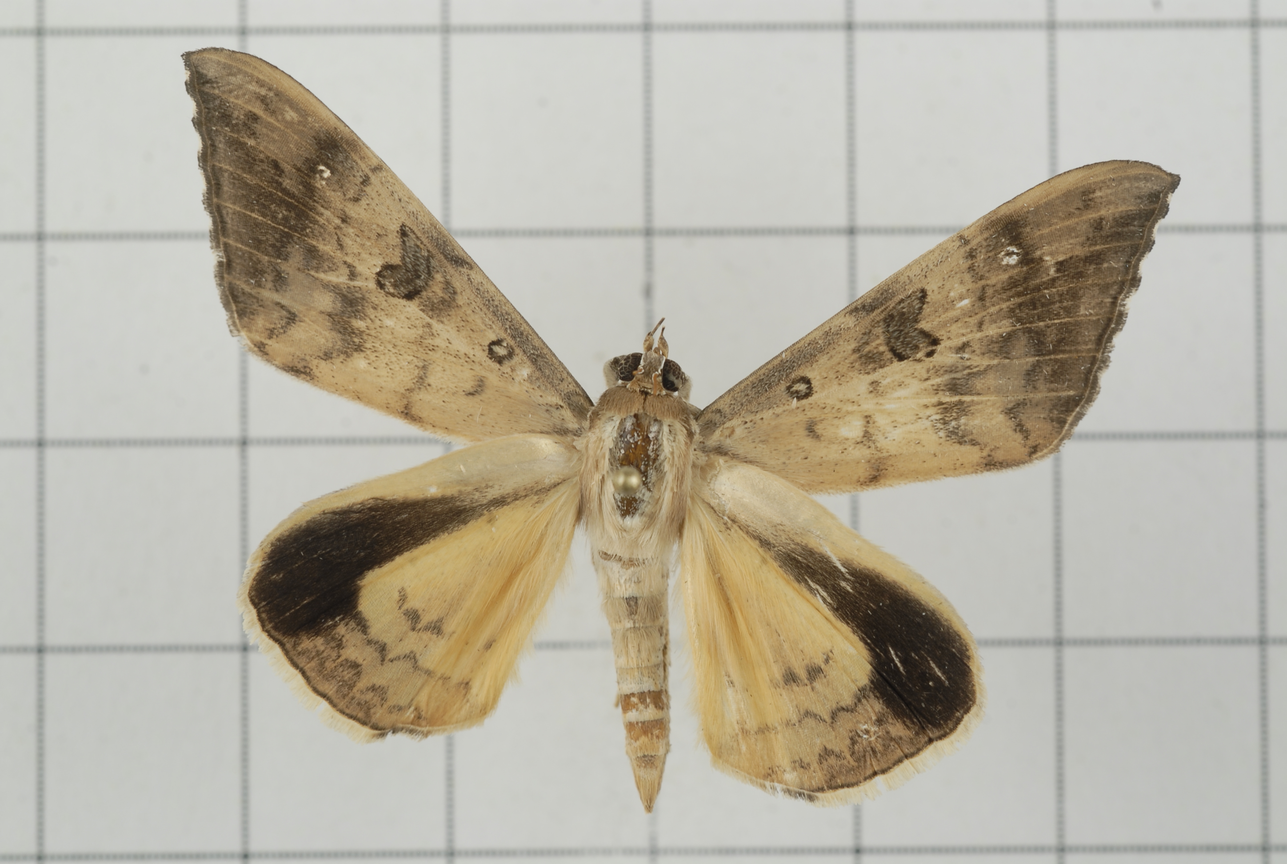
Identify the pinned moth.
Oxyodes scrobiculata
